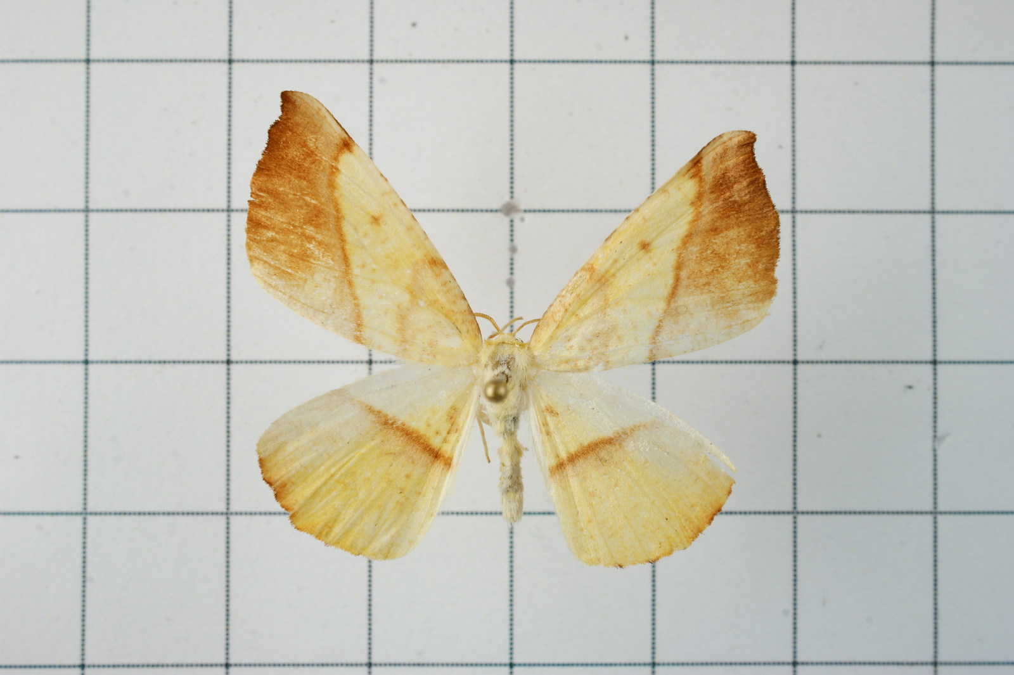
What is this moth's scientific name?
Auaxa mimosina
